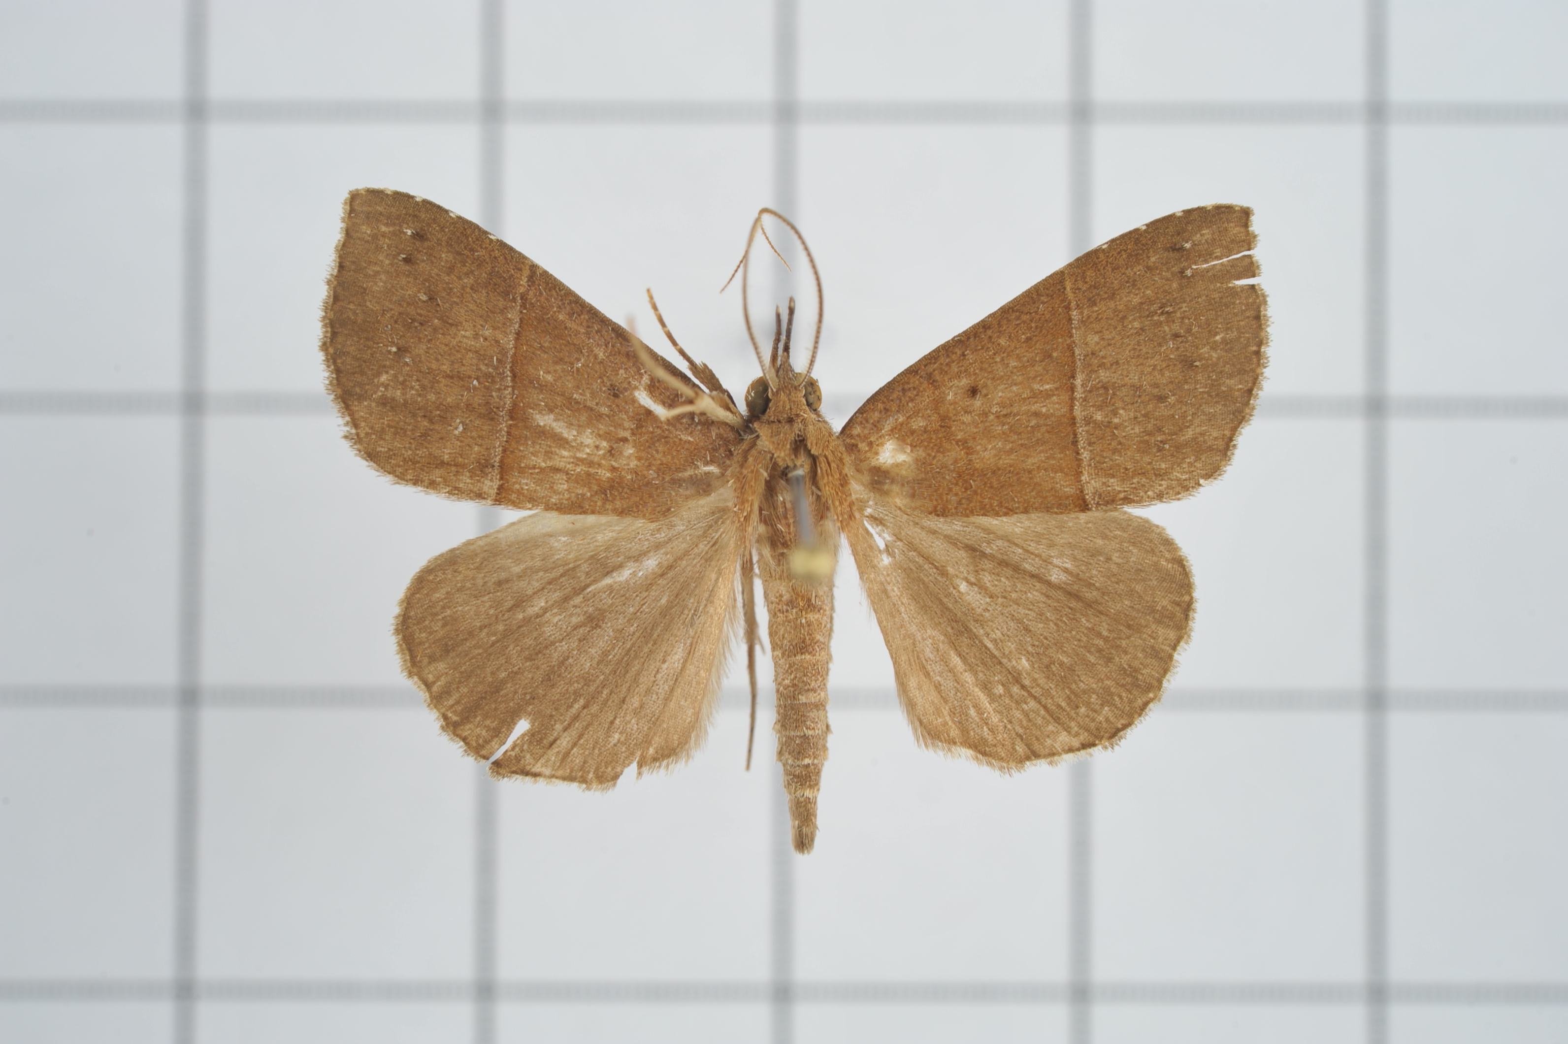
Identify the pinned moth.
Hypena albopunctalis
